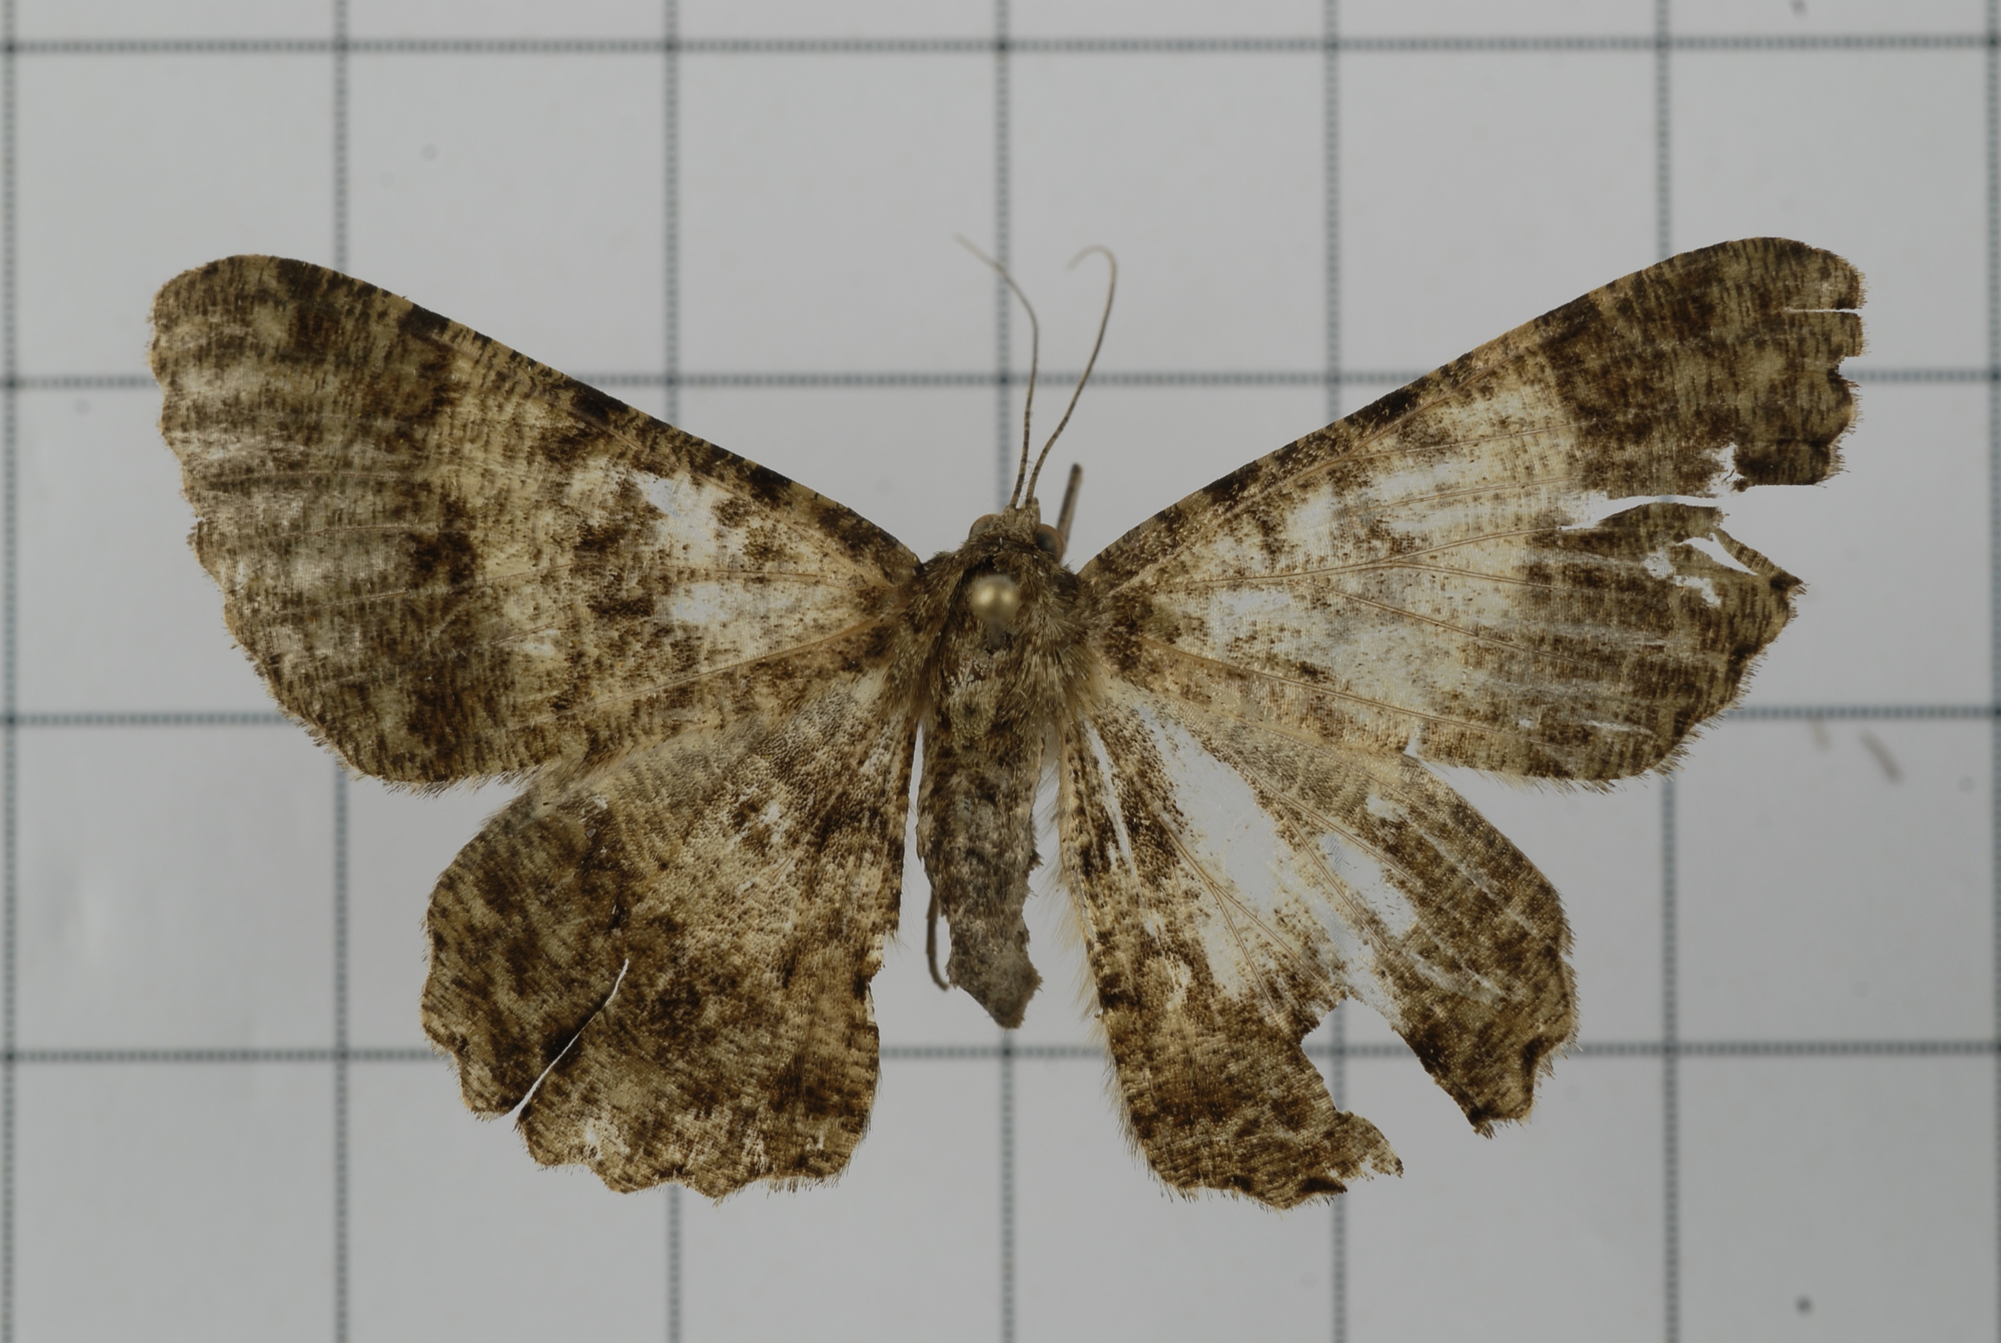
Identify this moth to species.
Racotis boarmiaria
